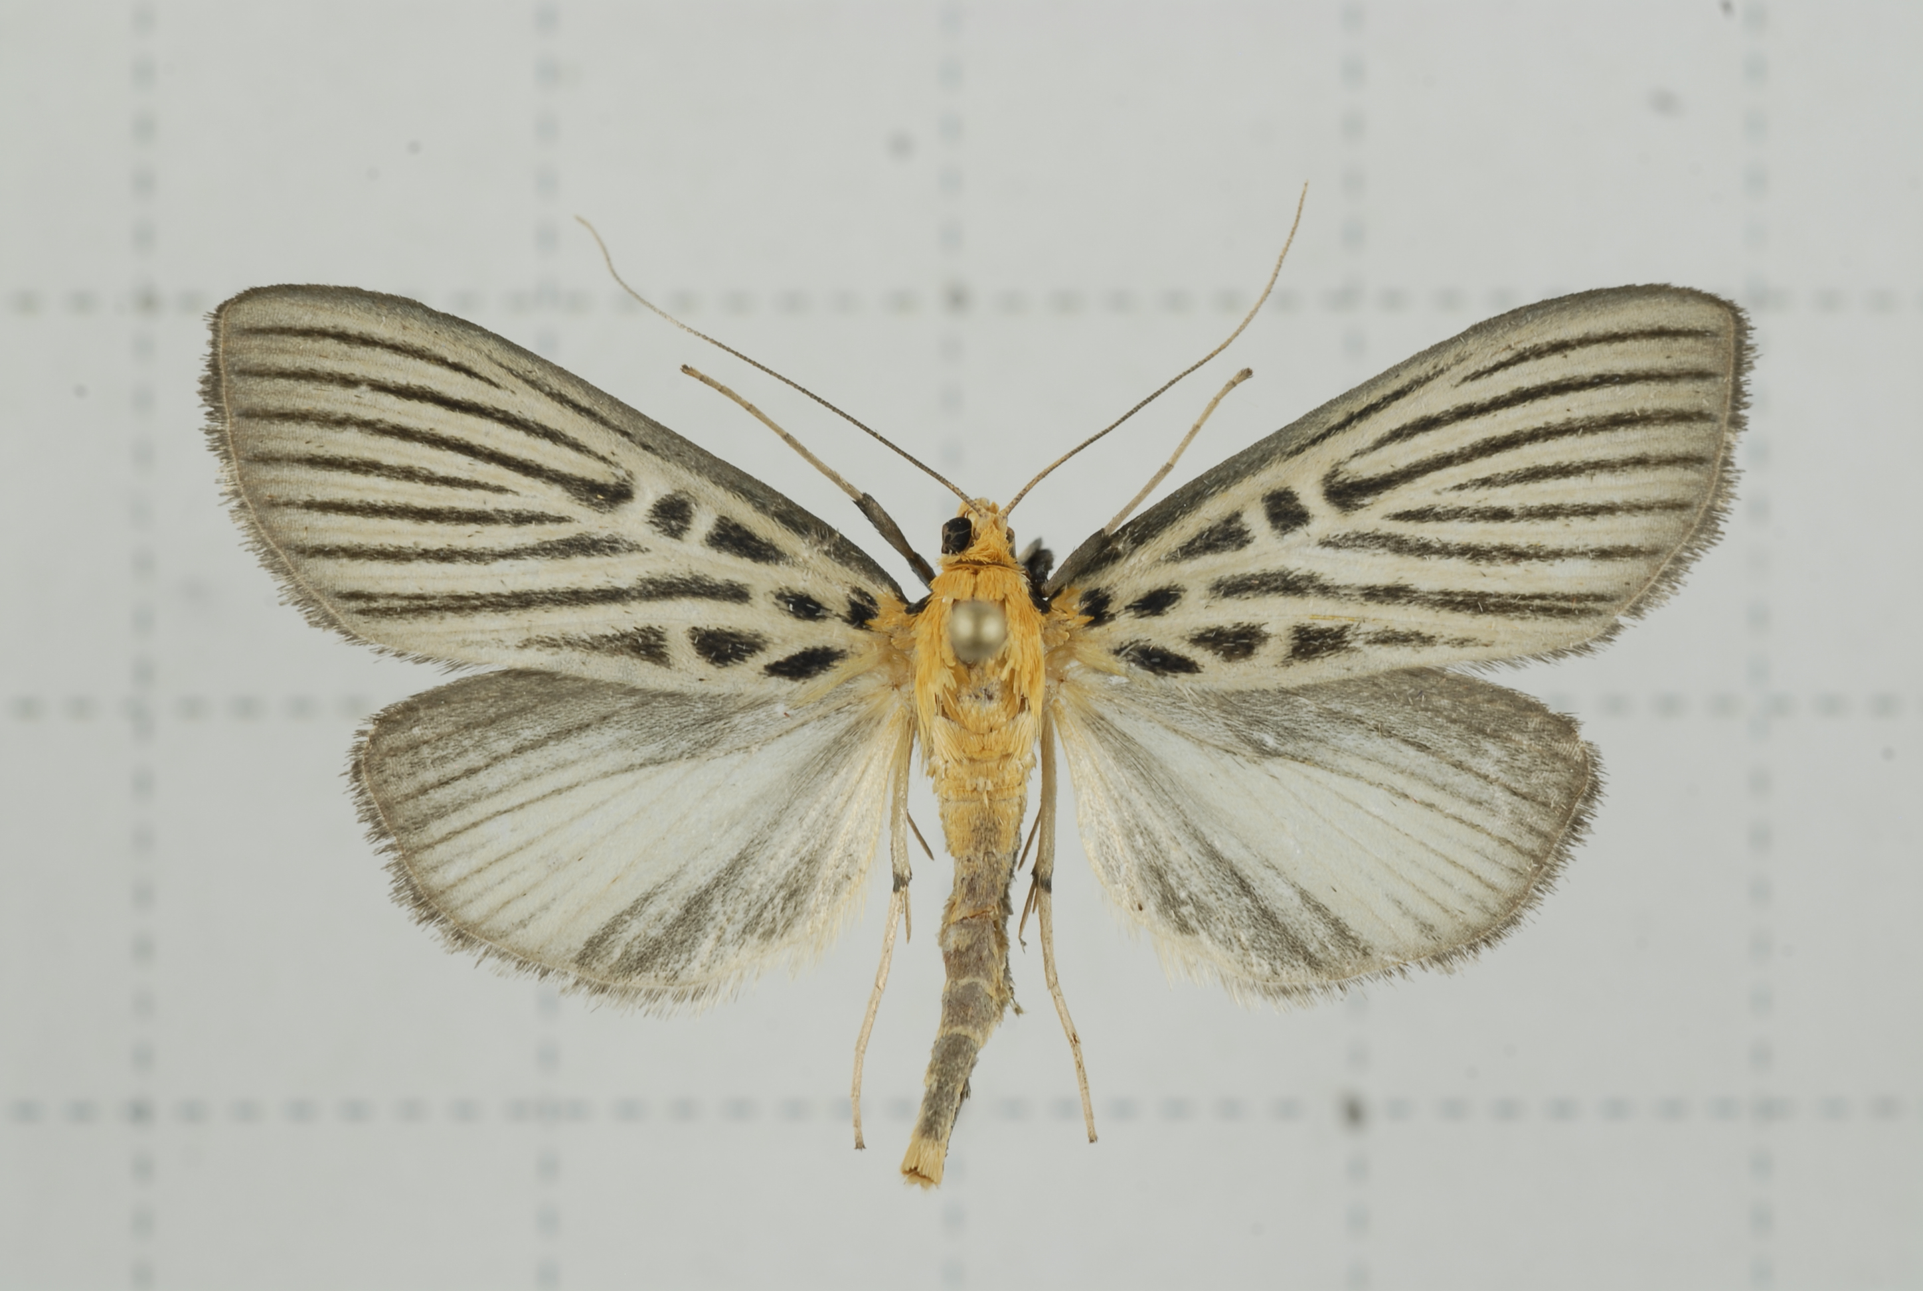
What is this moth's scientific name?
Tyspanodes hypsalis
